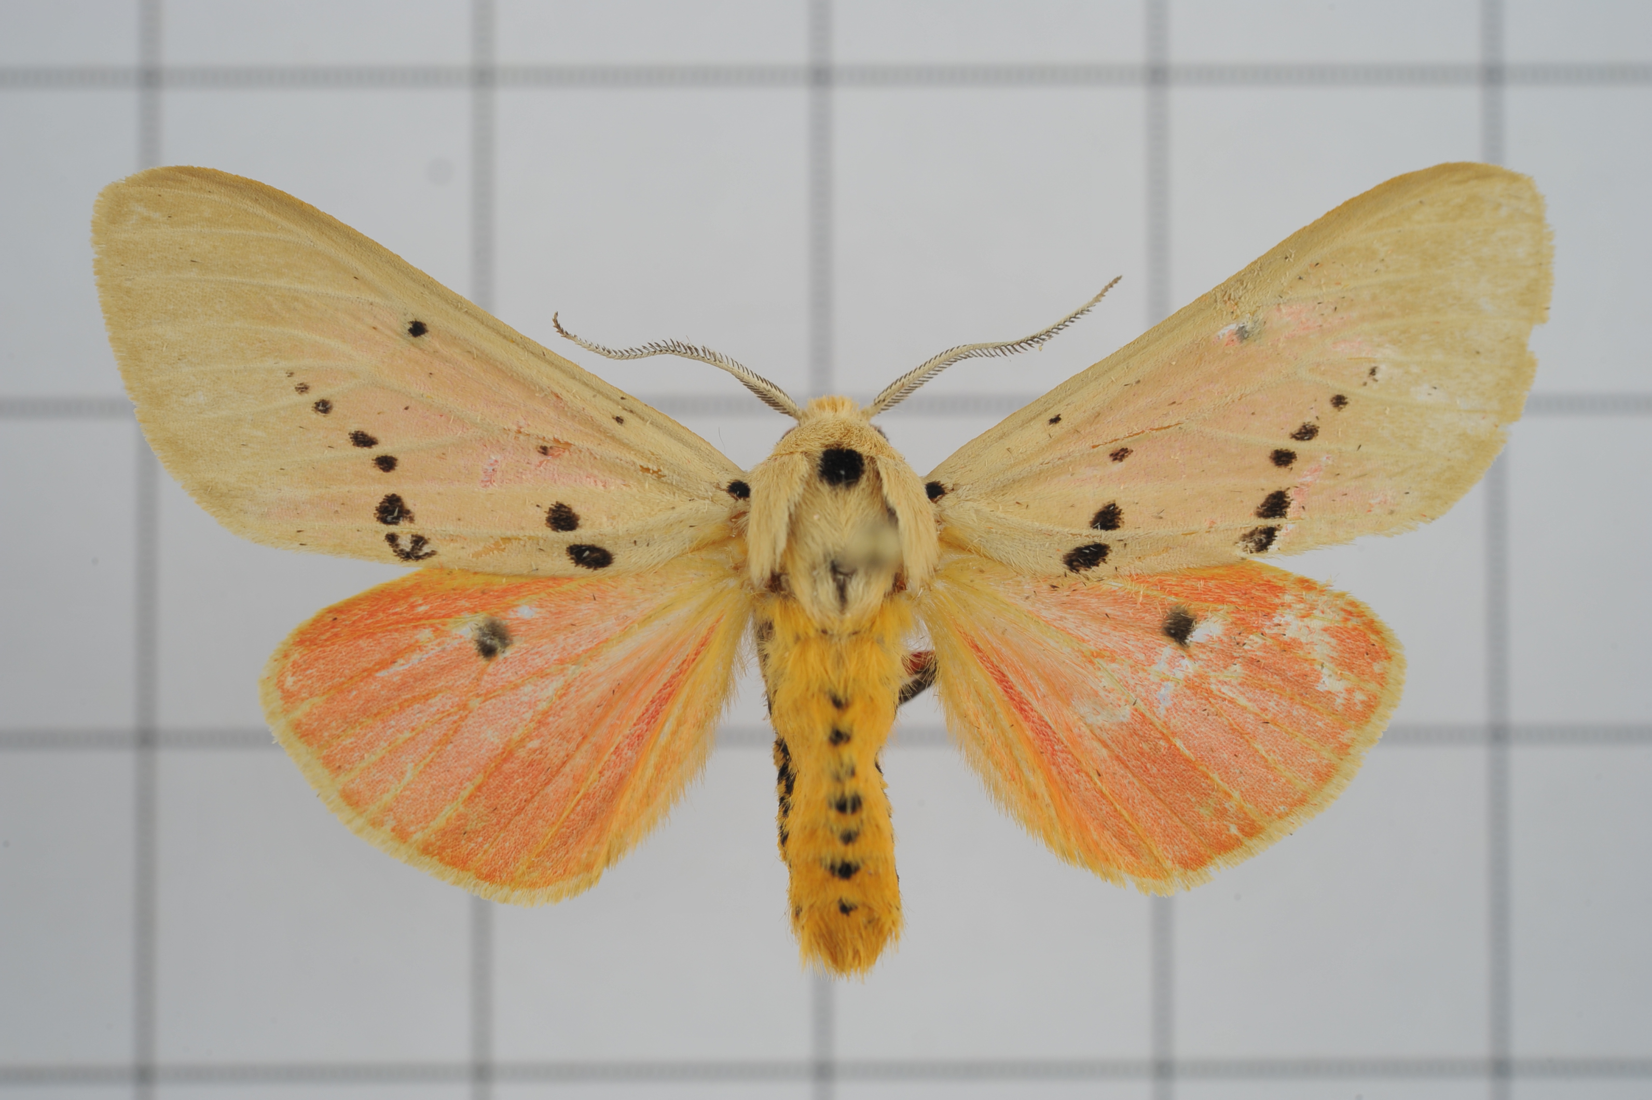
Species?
Spilarctia postrubida
